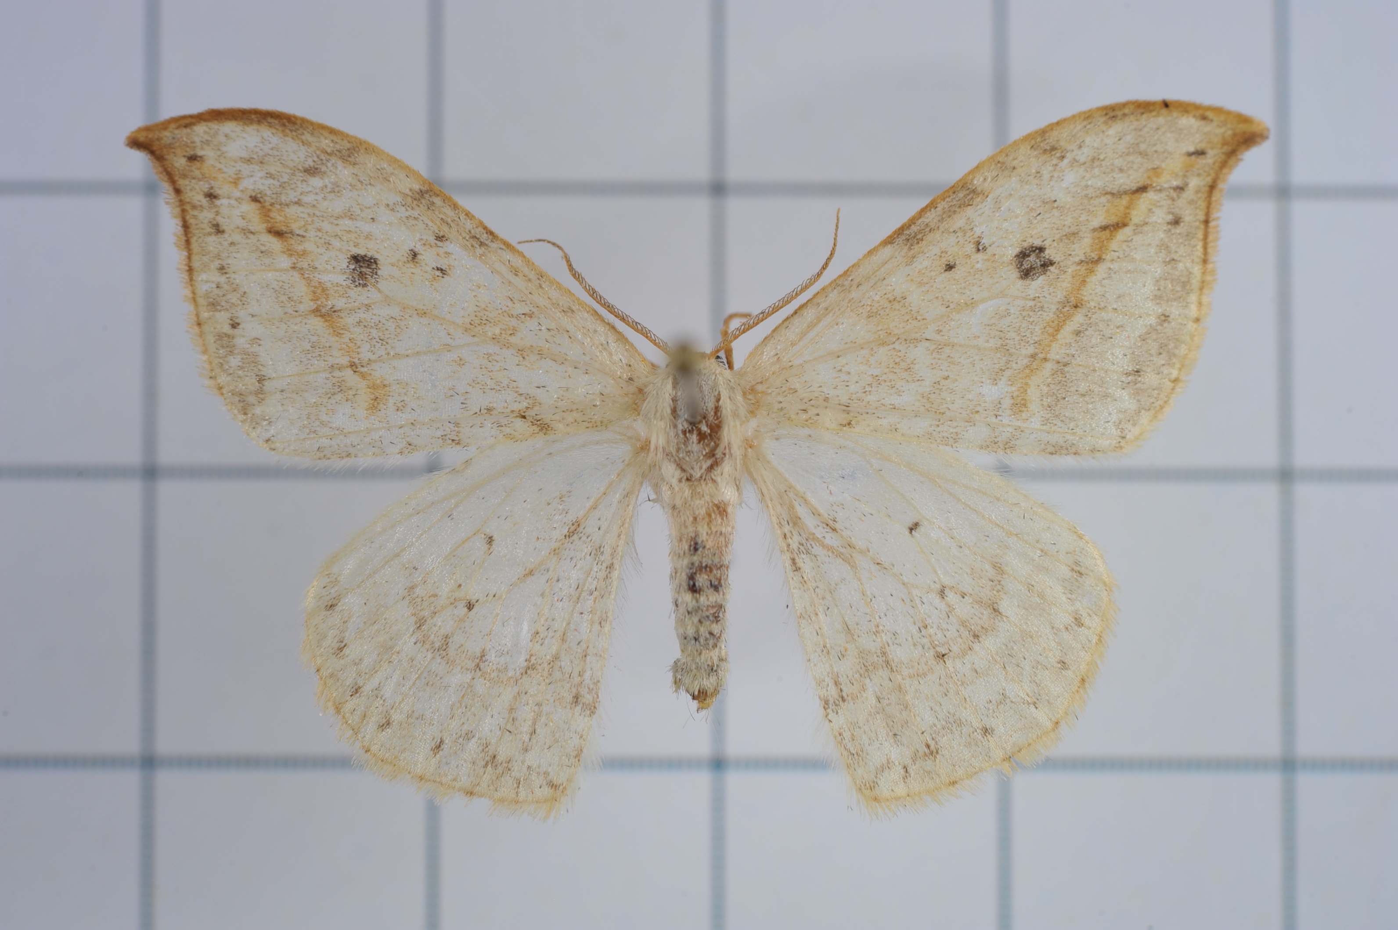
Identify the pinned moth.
Drepana pallida nigromaculata
